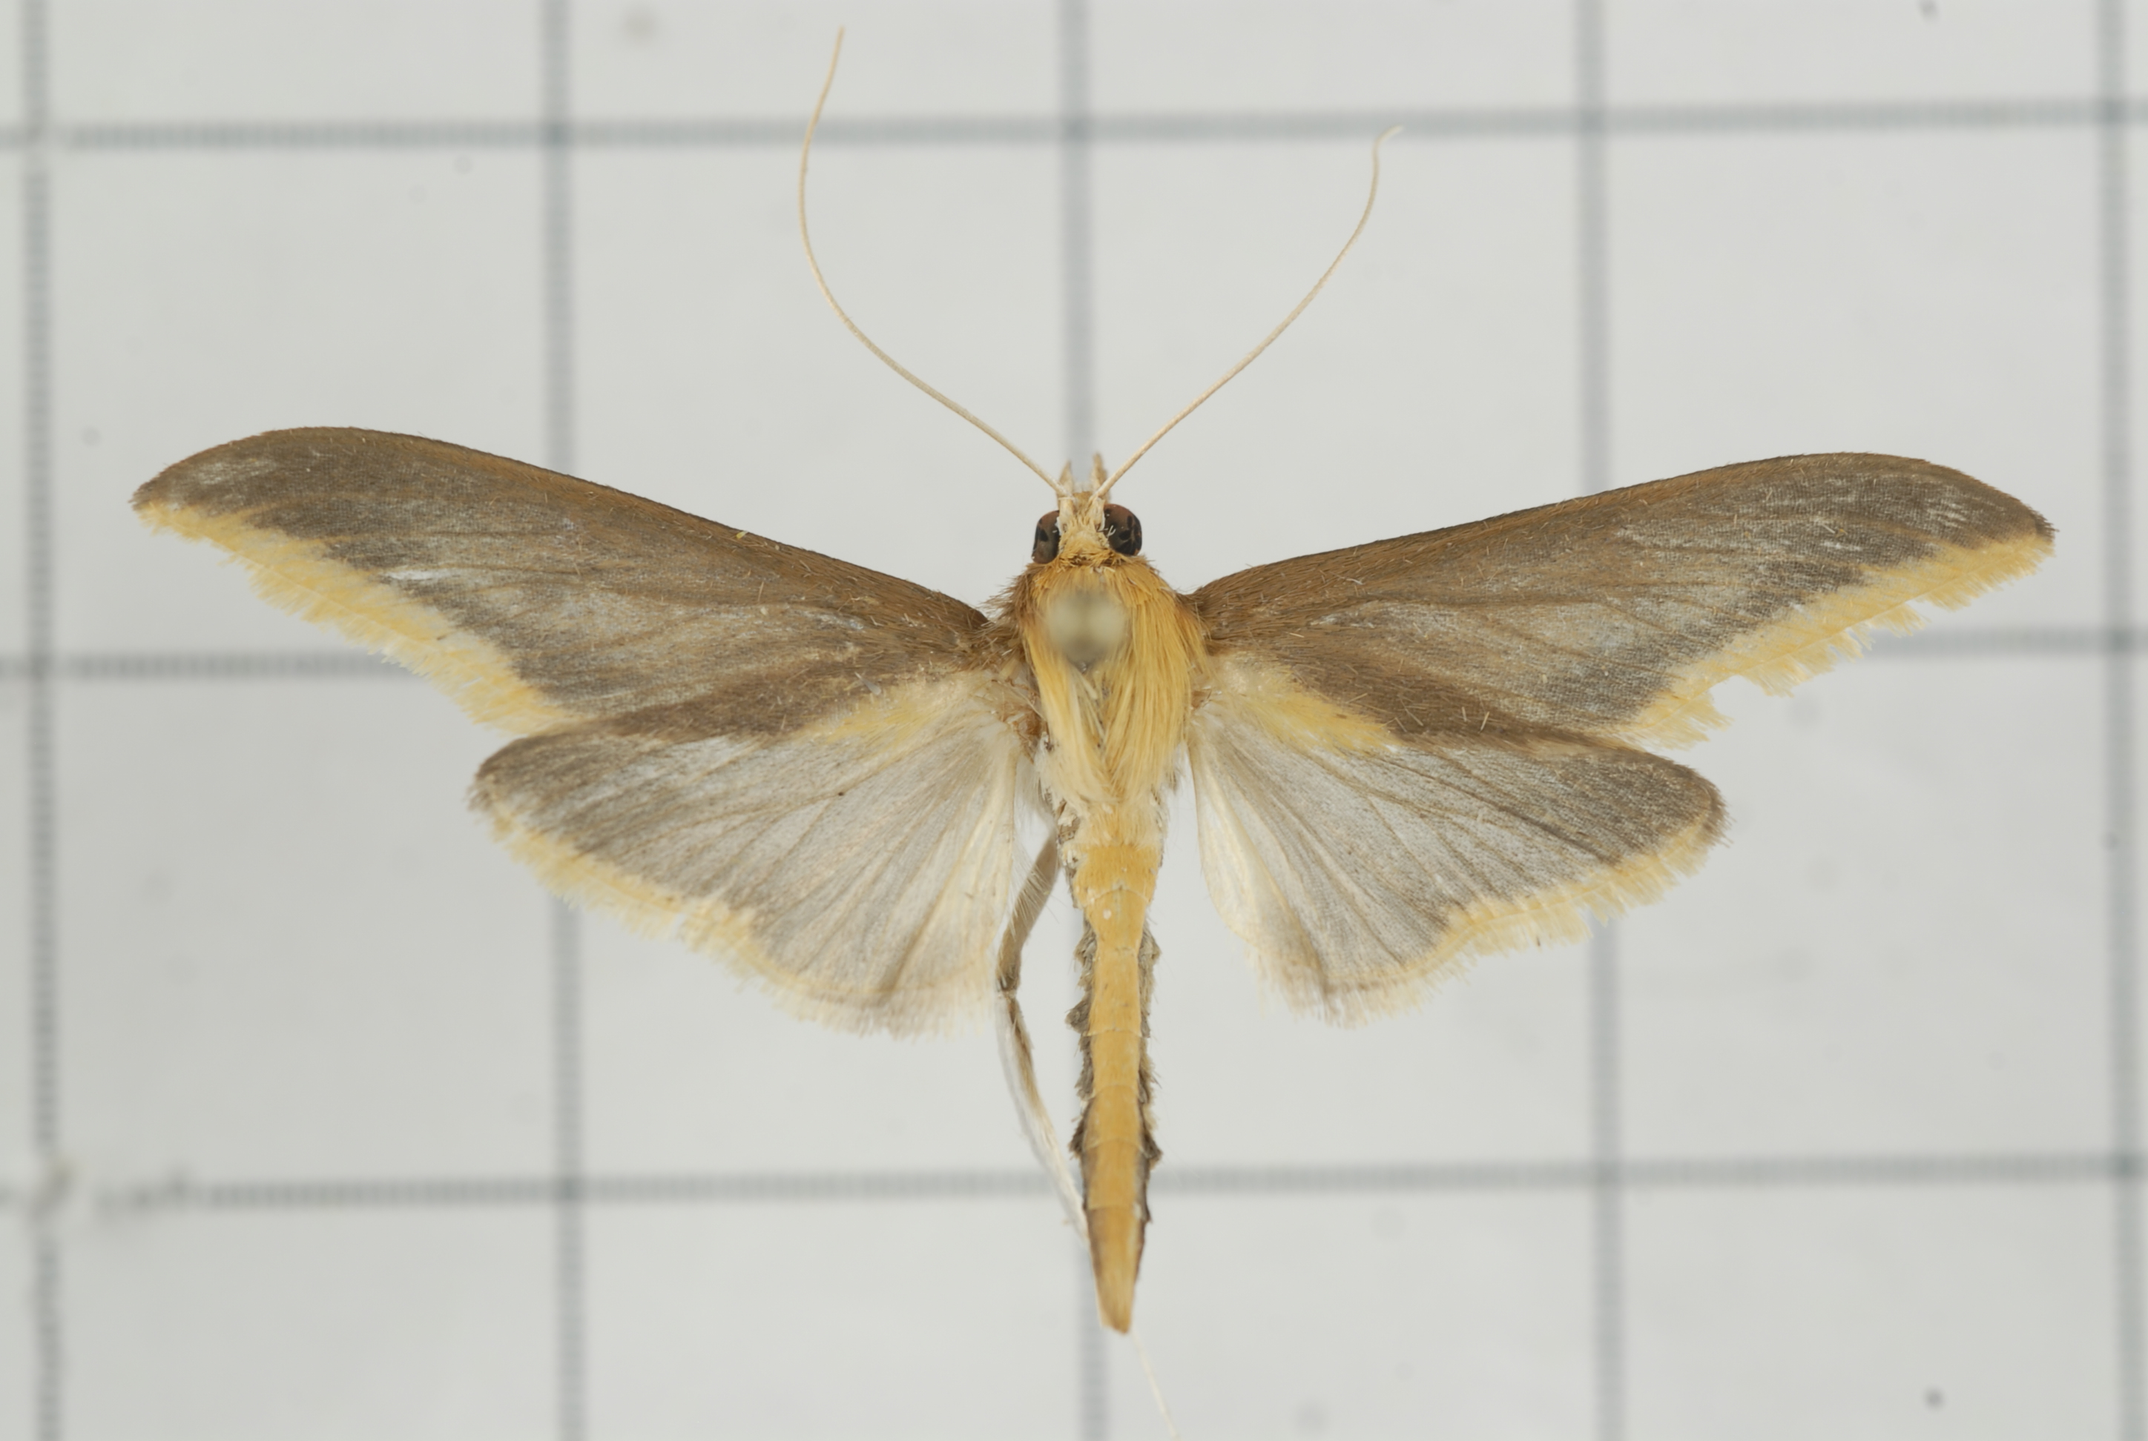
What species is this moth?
Circobotys aurealis
